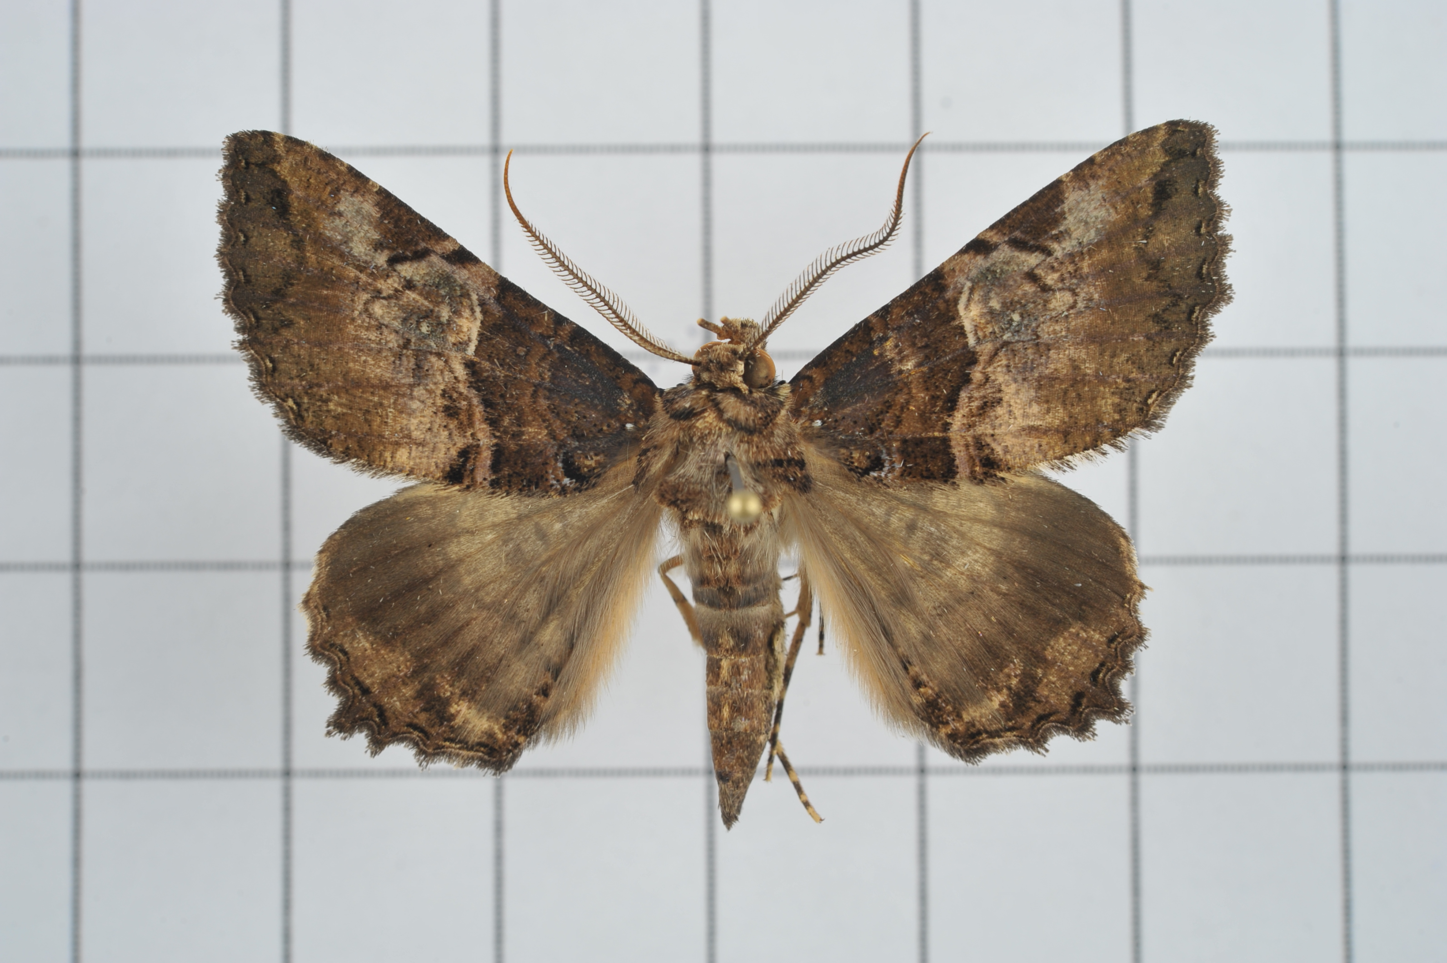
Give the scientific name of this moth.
Daddala lucilla
